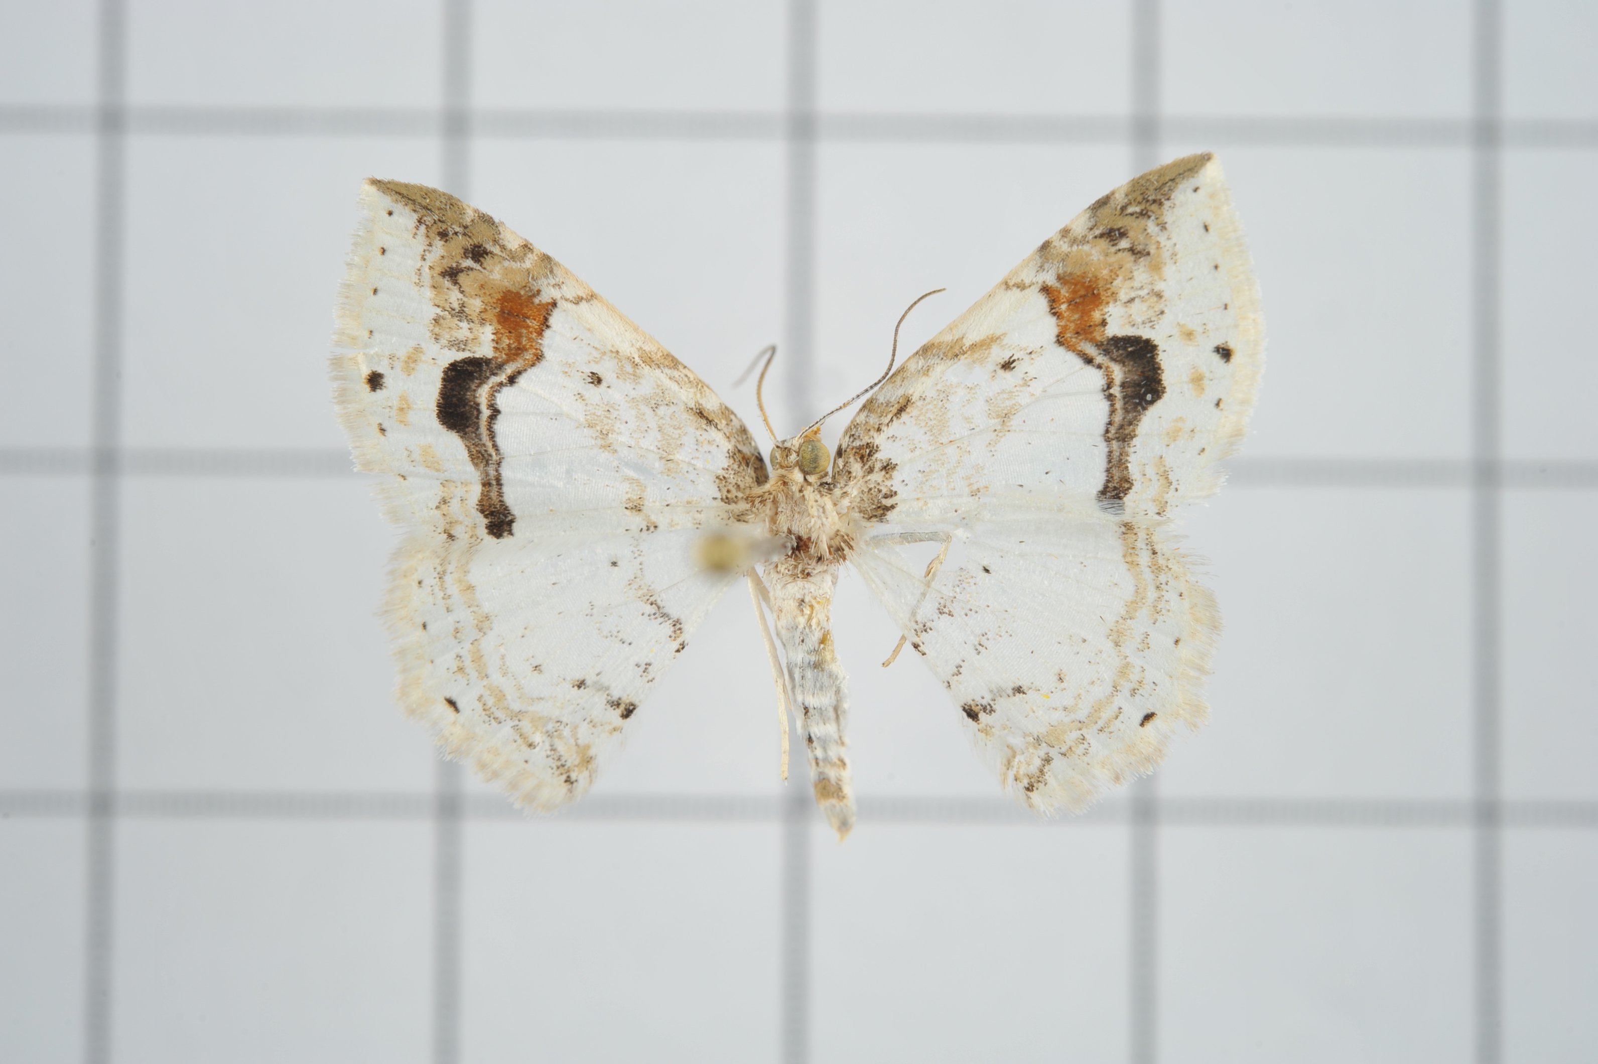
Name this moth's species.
Asthena undulata
